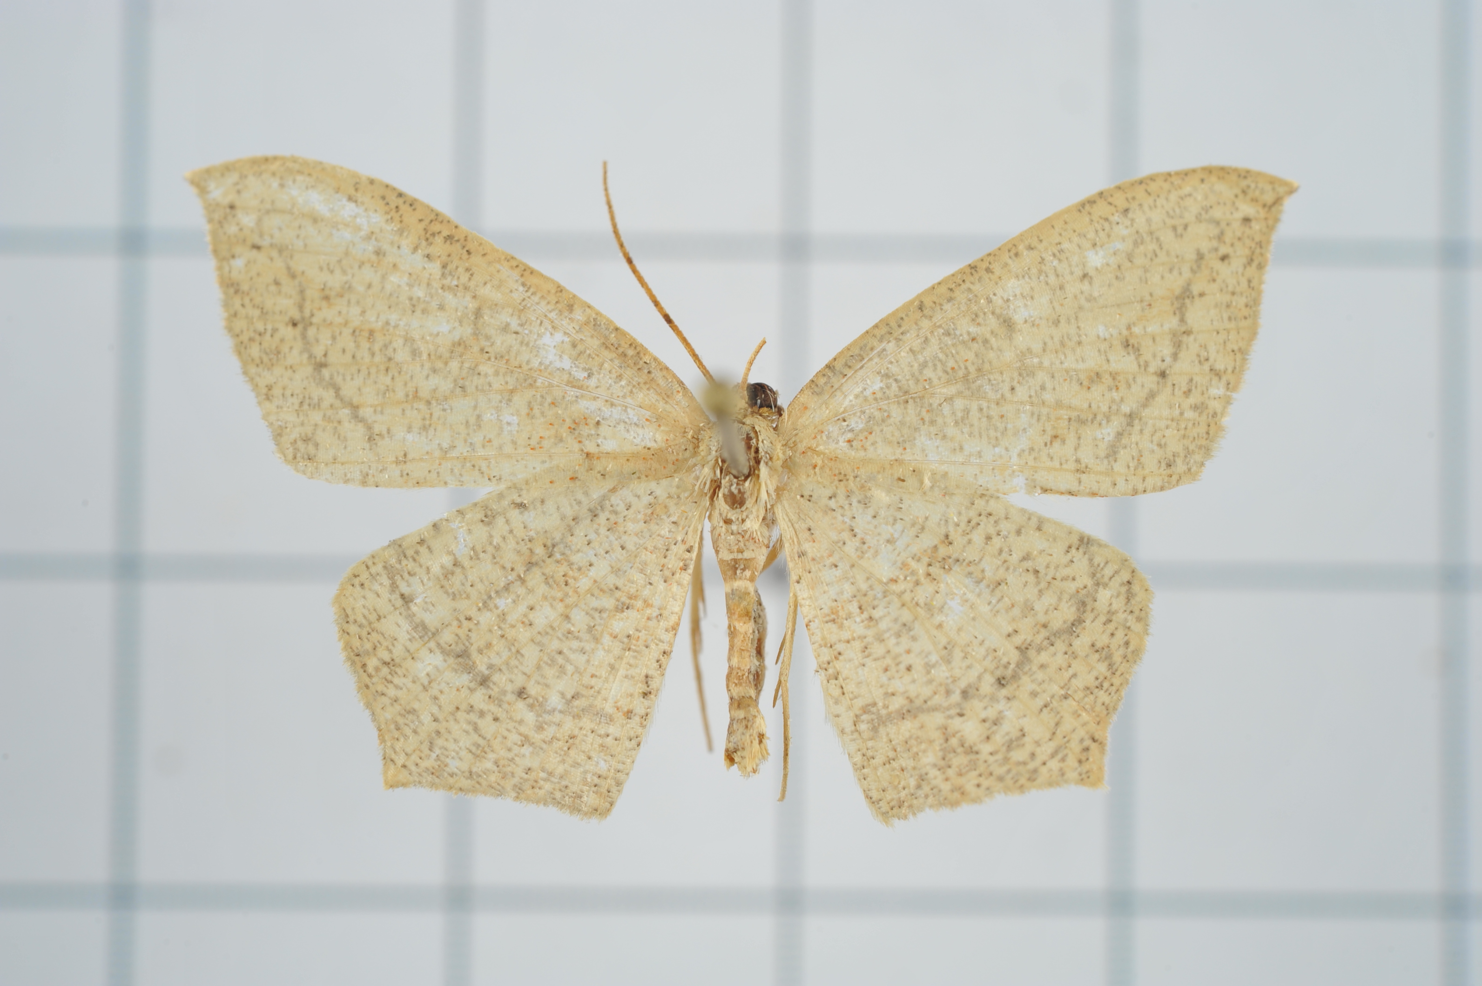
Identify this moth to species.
Timandra stueningi
